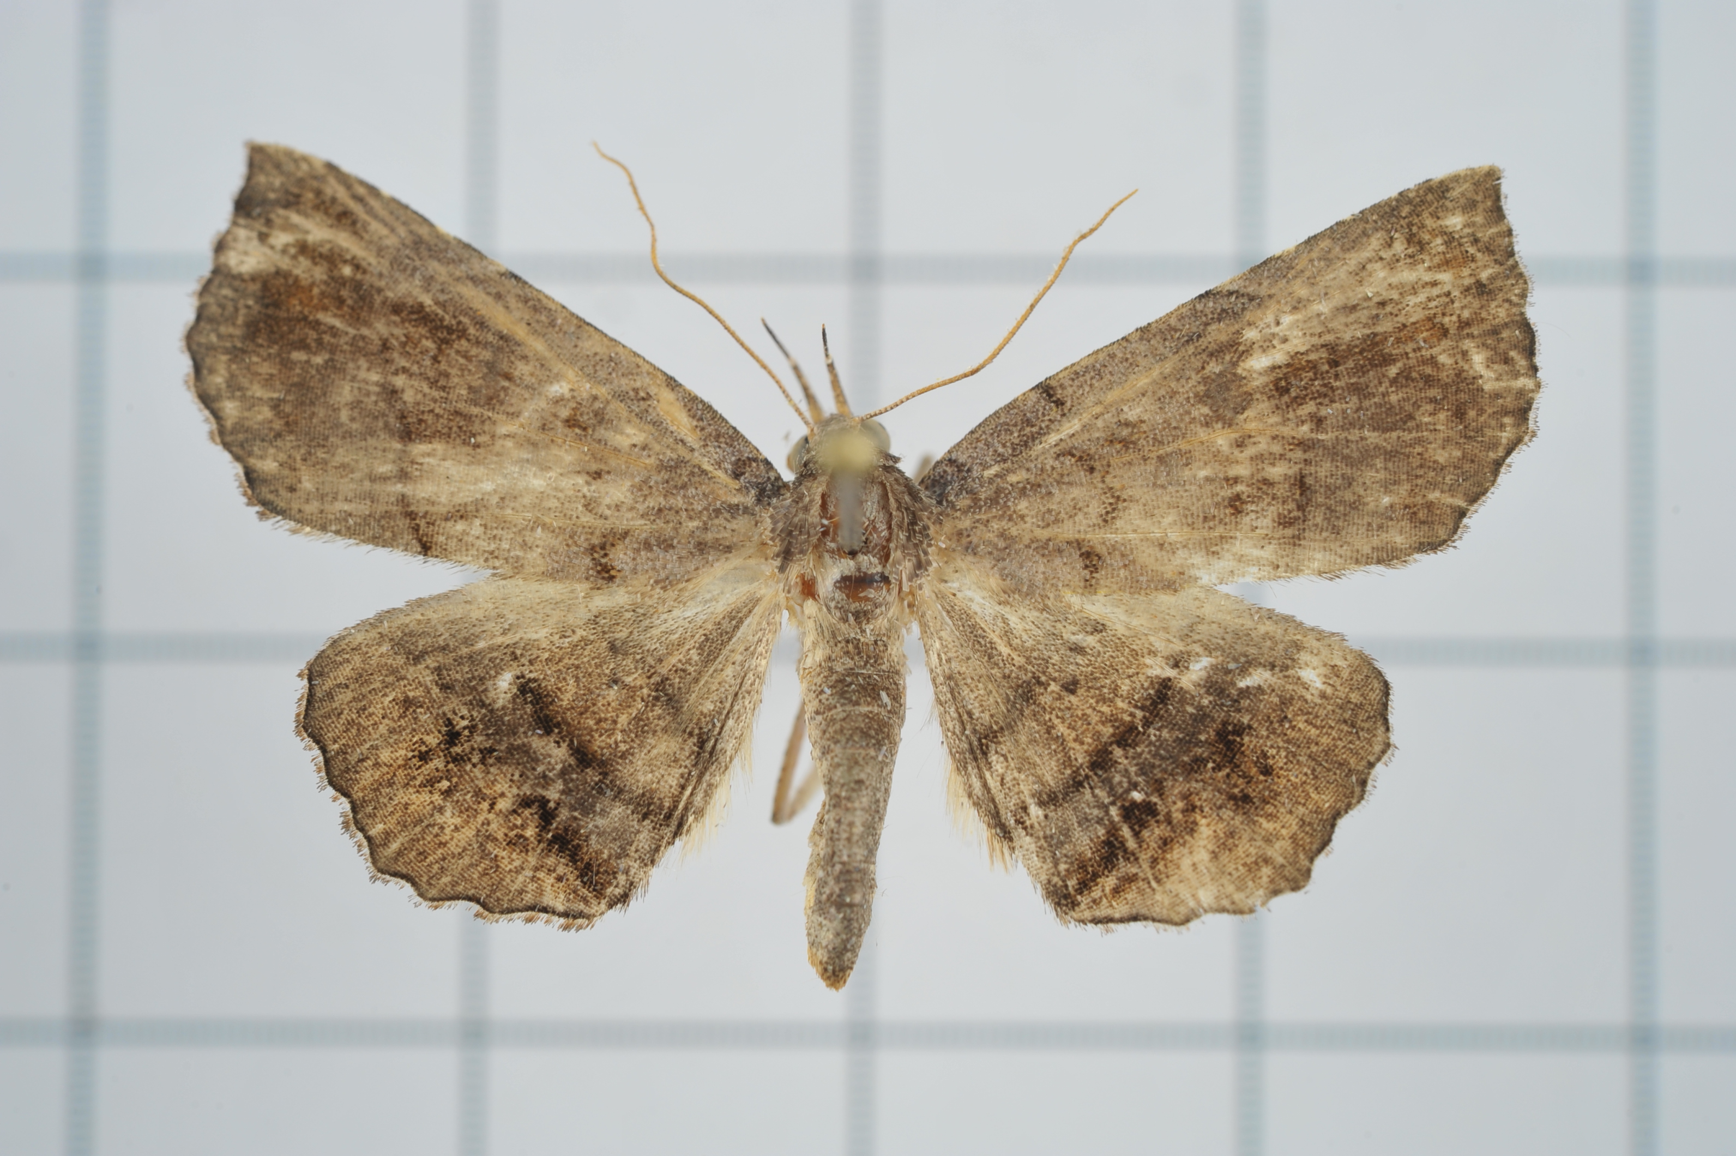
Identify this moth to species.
Pangrapta trilineata
